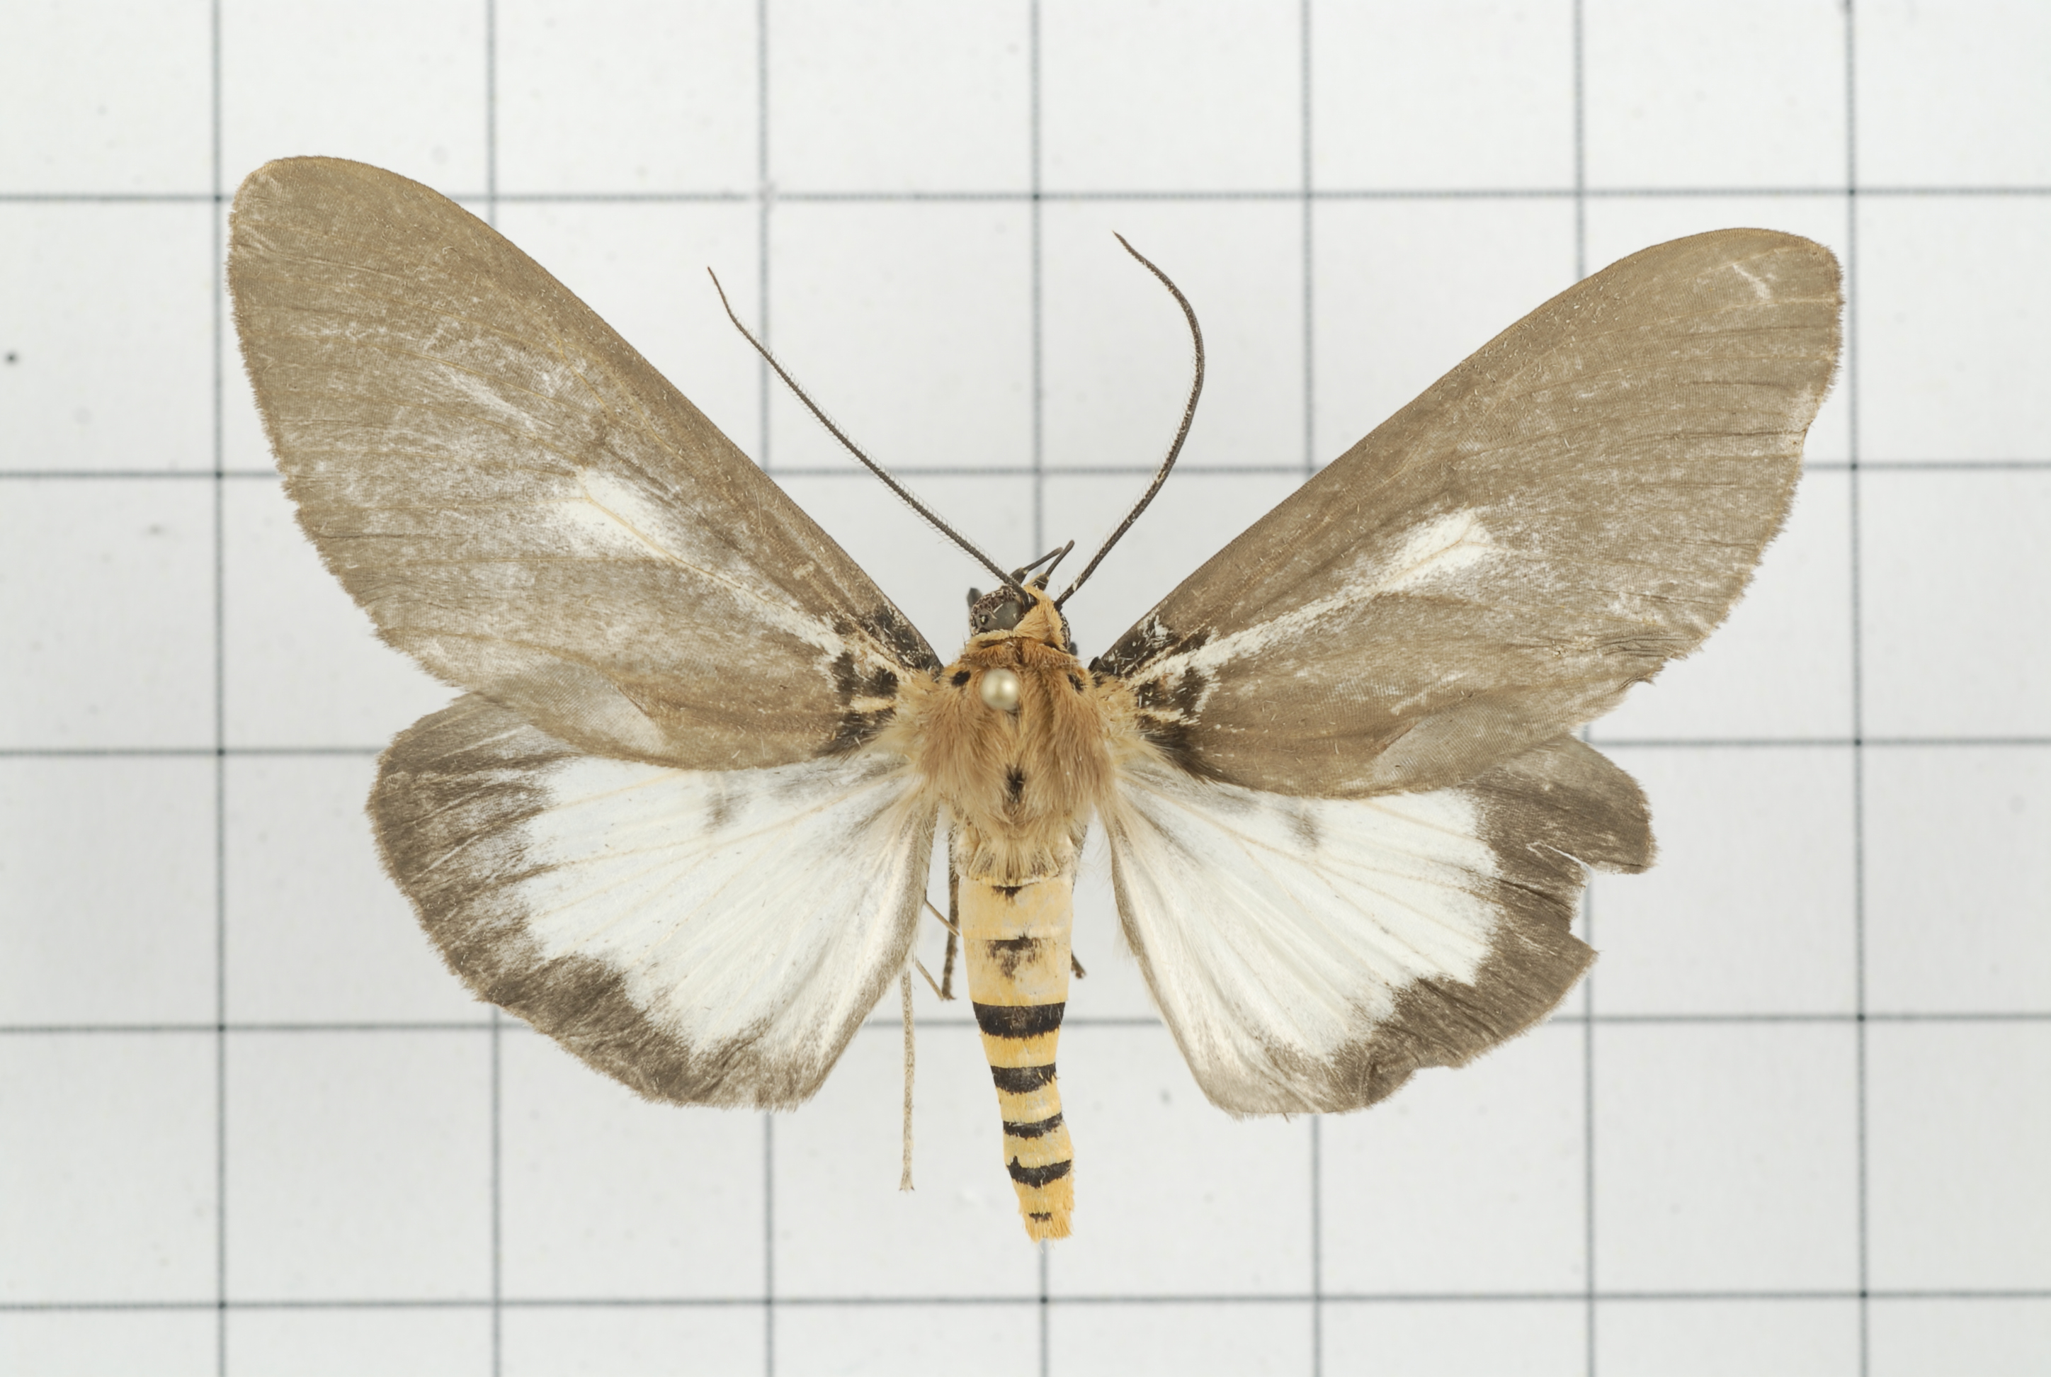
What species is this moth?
Asota heliconia zebrina
